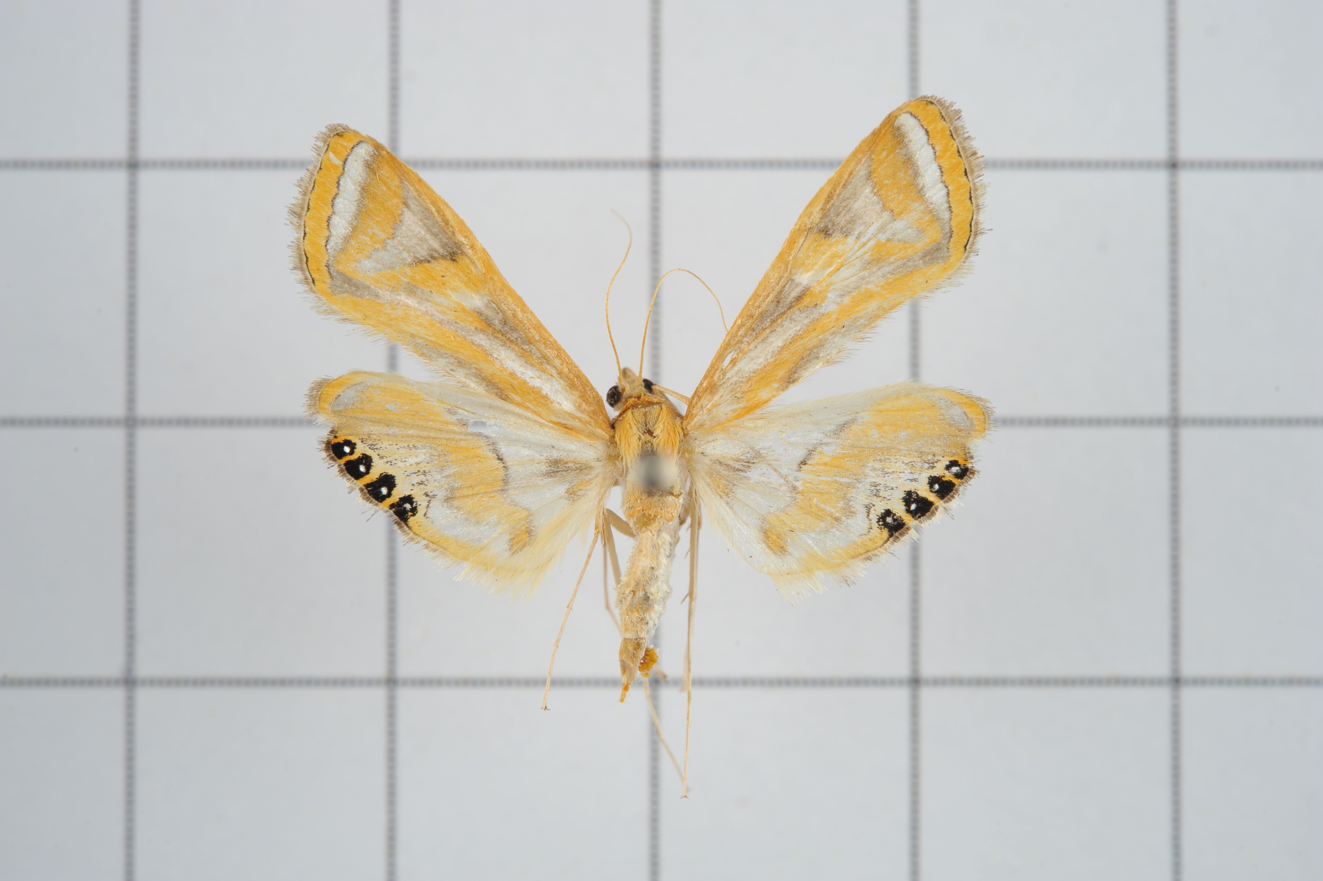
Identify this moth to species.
Eoophyla conjunctalis
